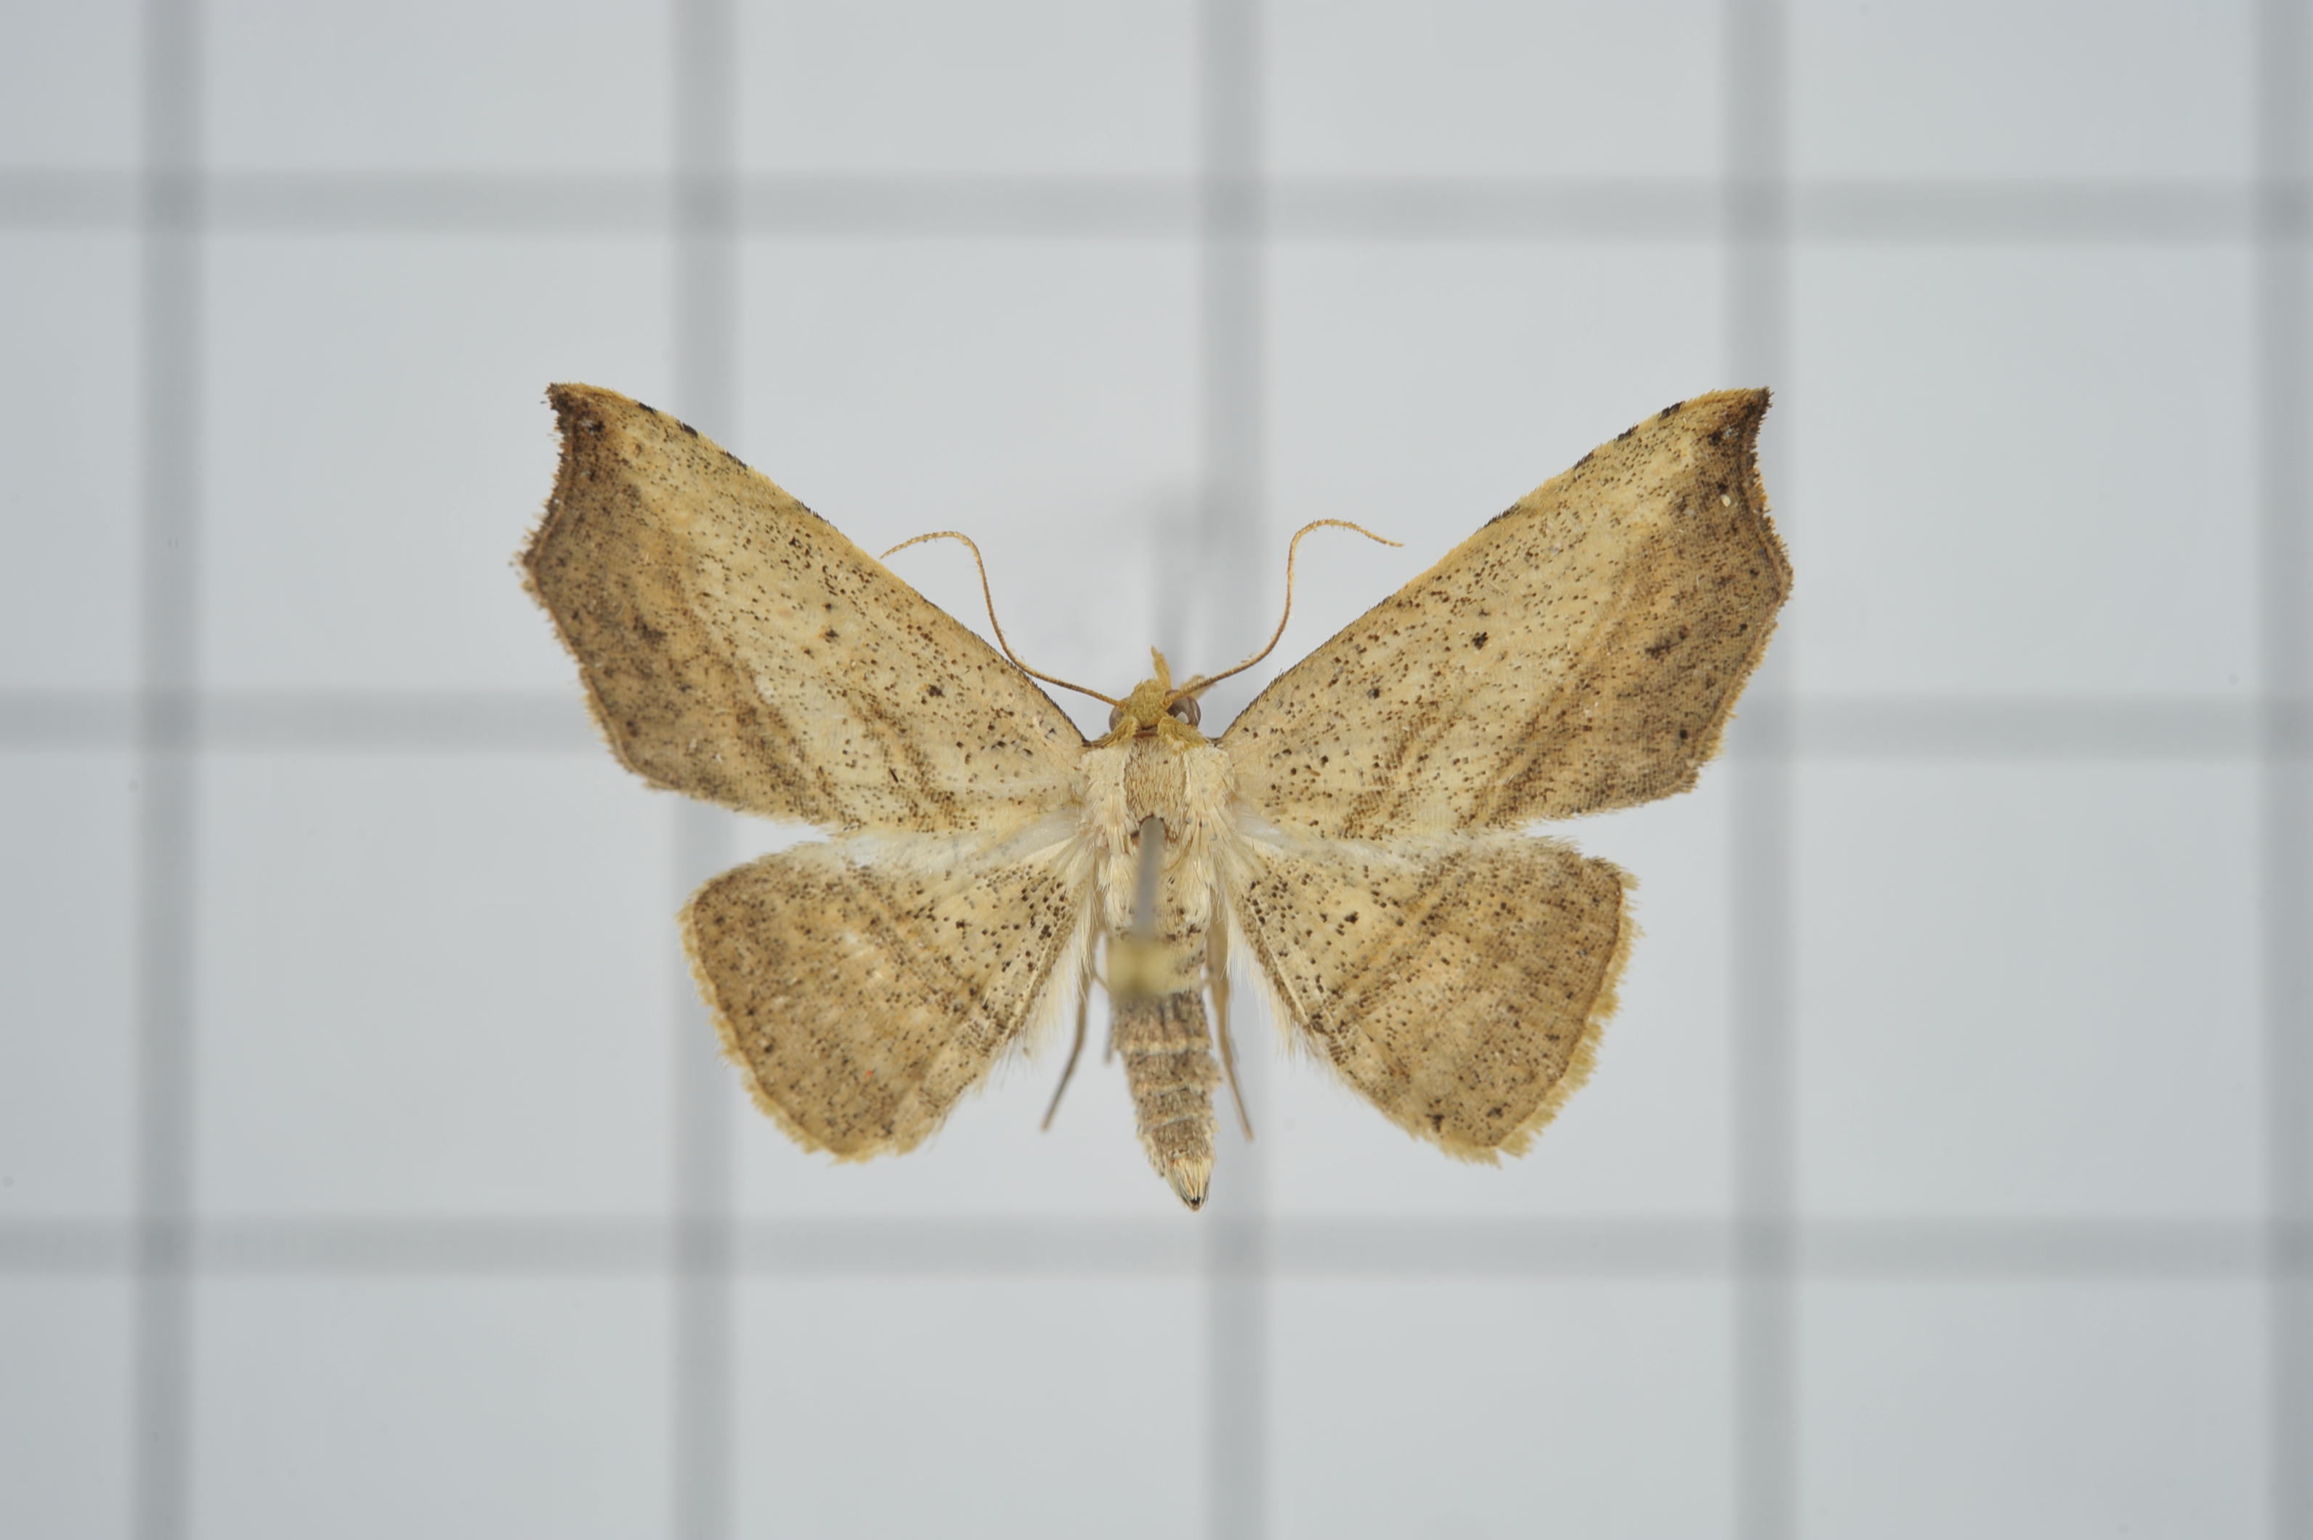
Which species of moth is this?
Corgatha atrifalcis
